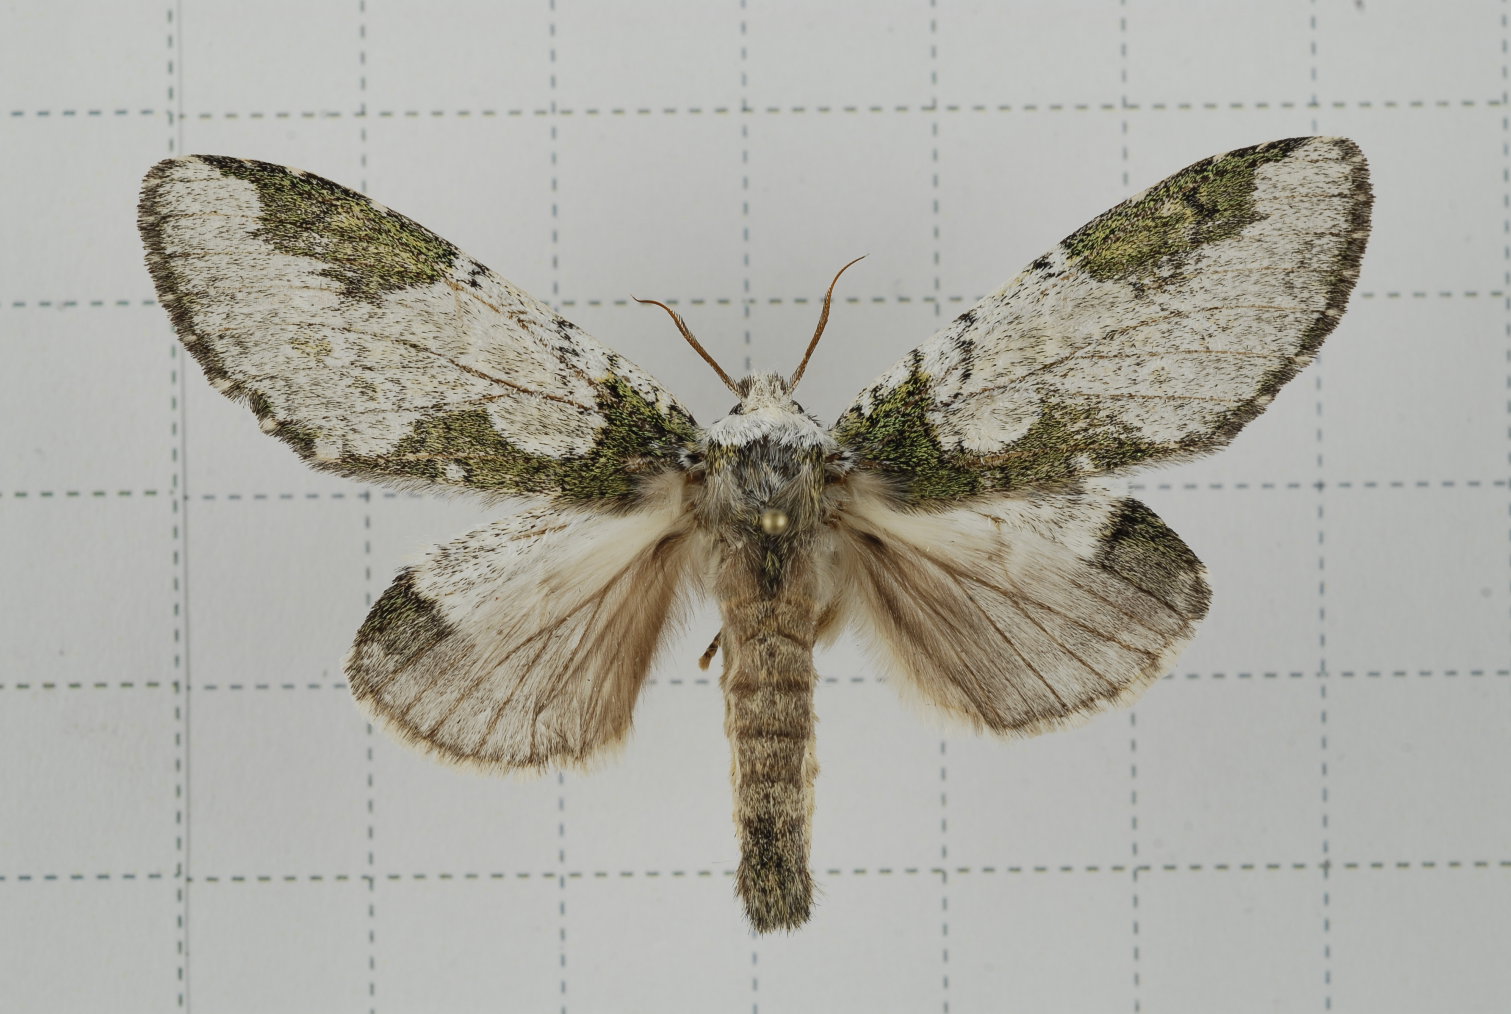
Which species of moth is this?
Syntypistis comatus
